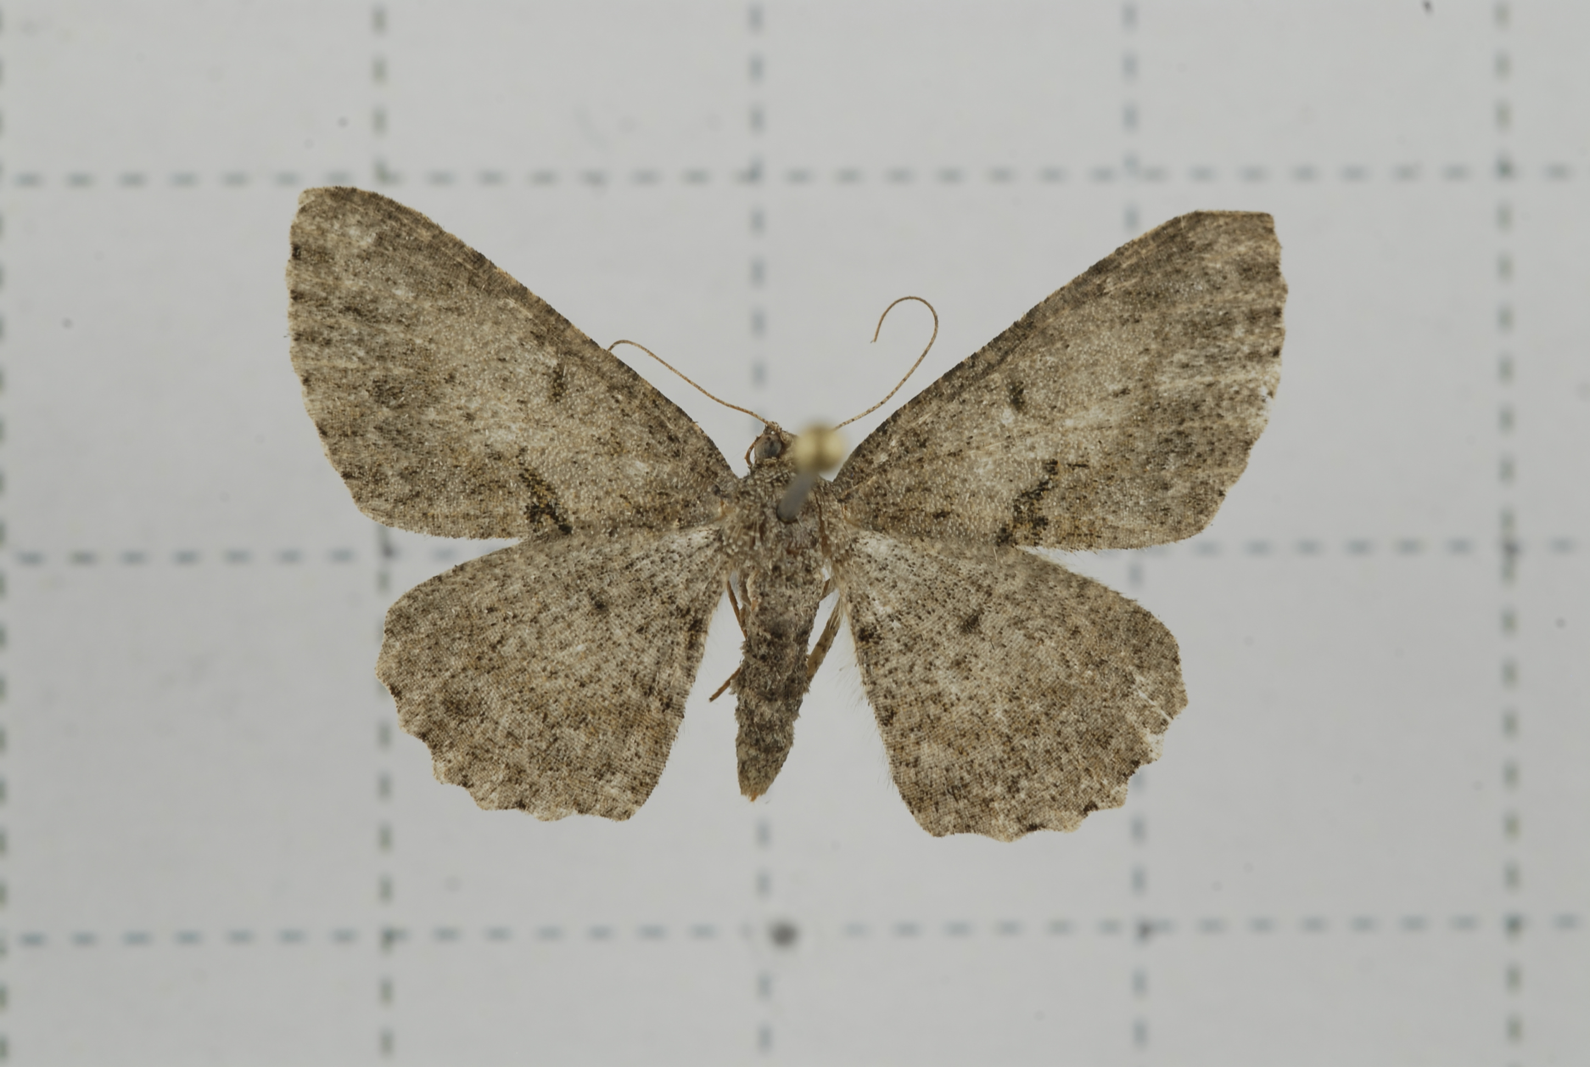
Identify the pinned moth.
Psilalcis breta rantaizana
